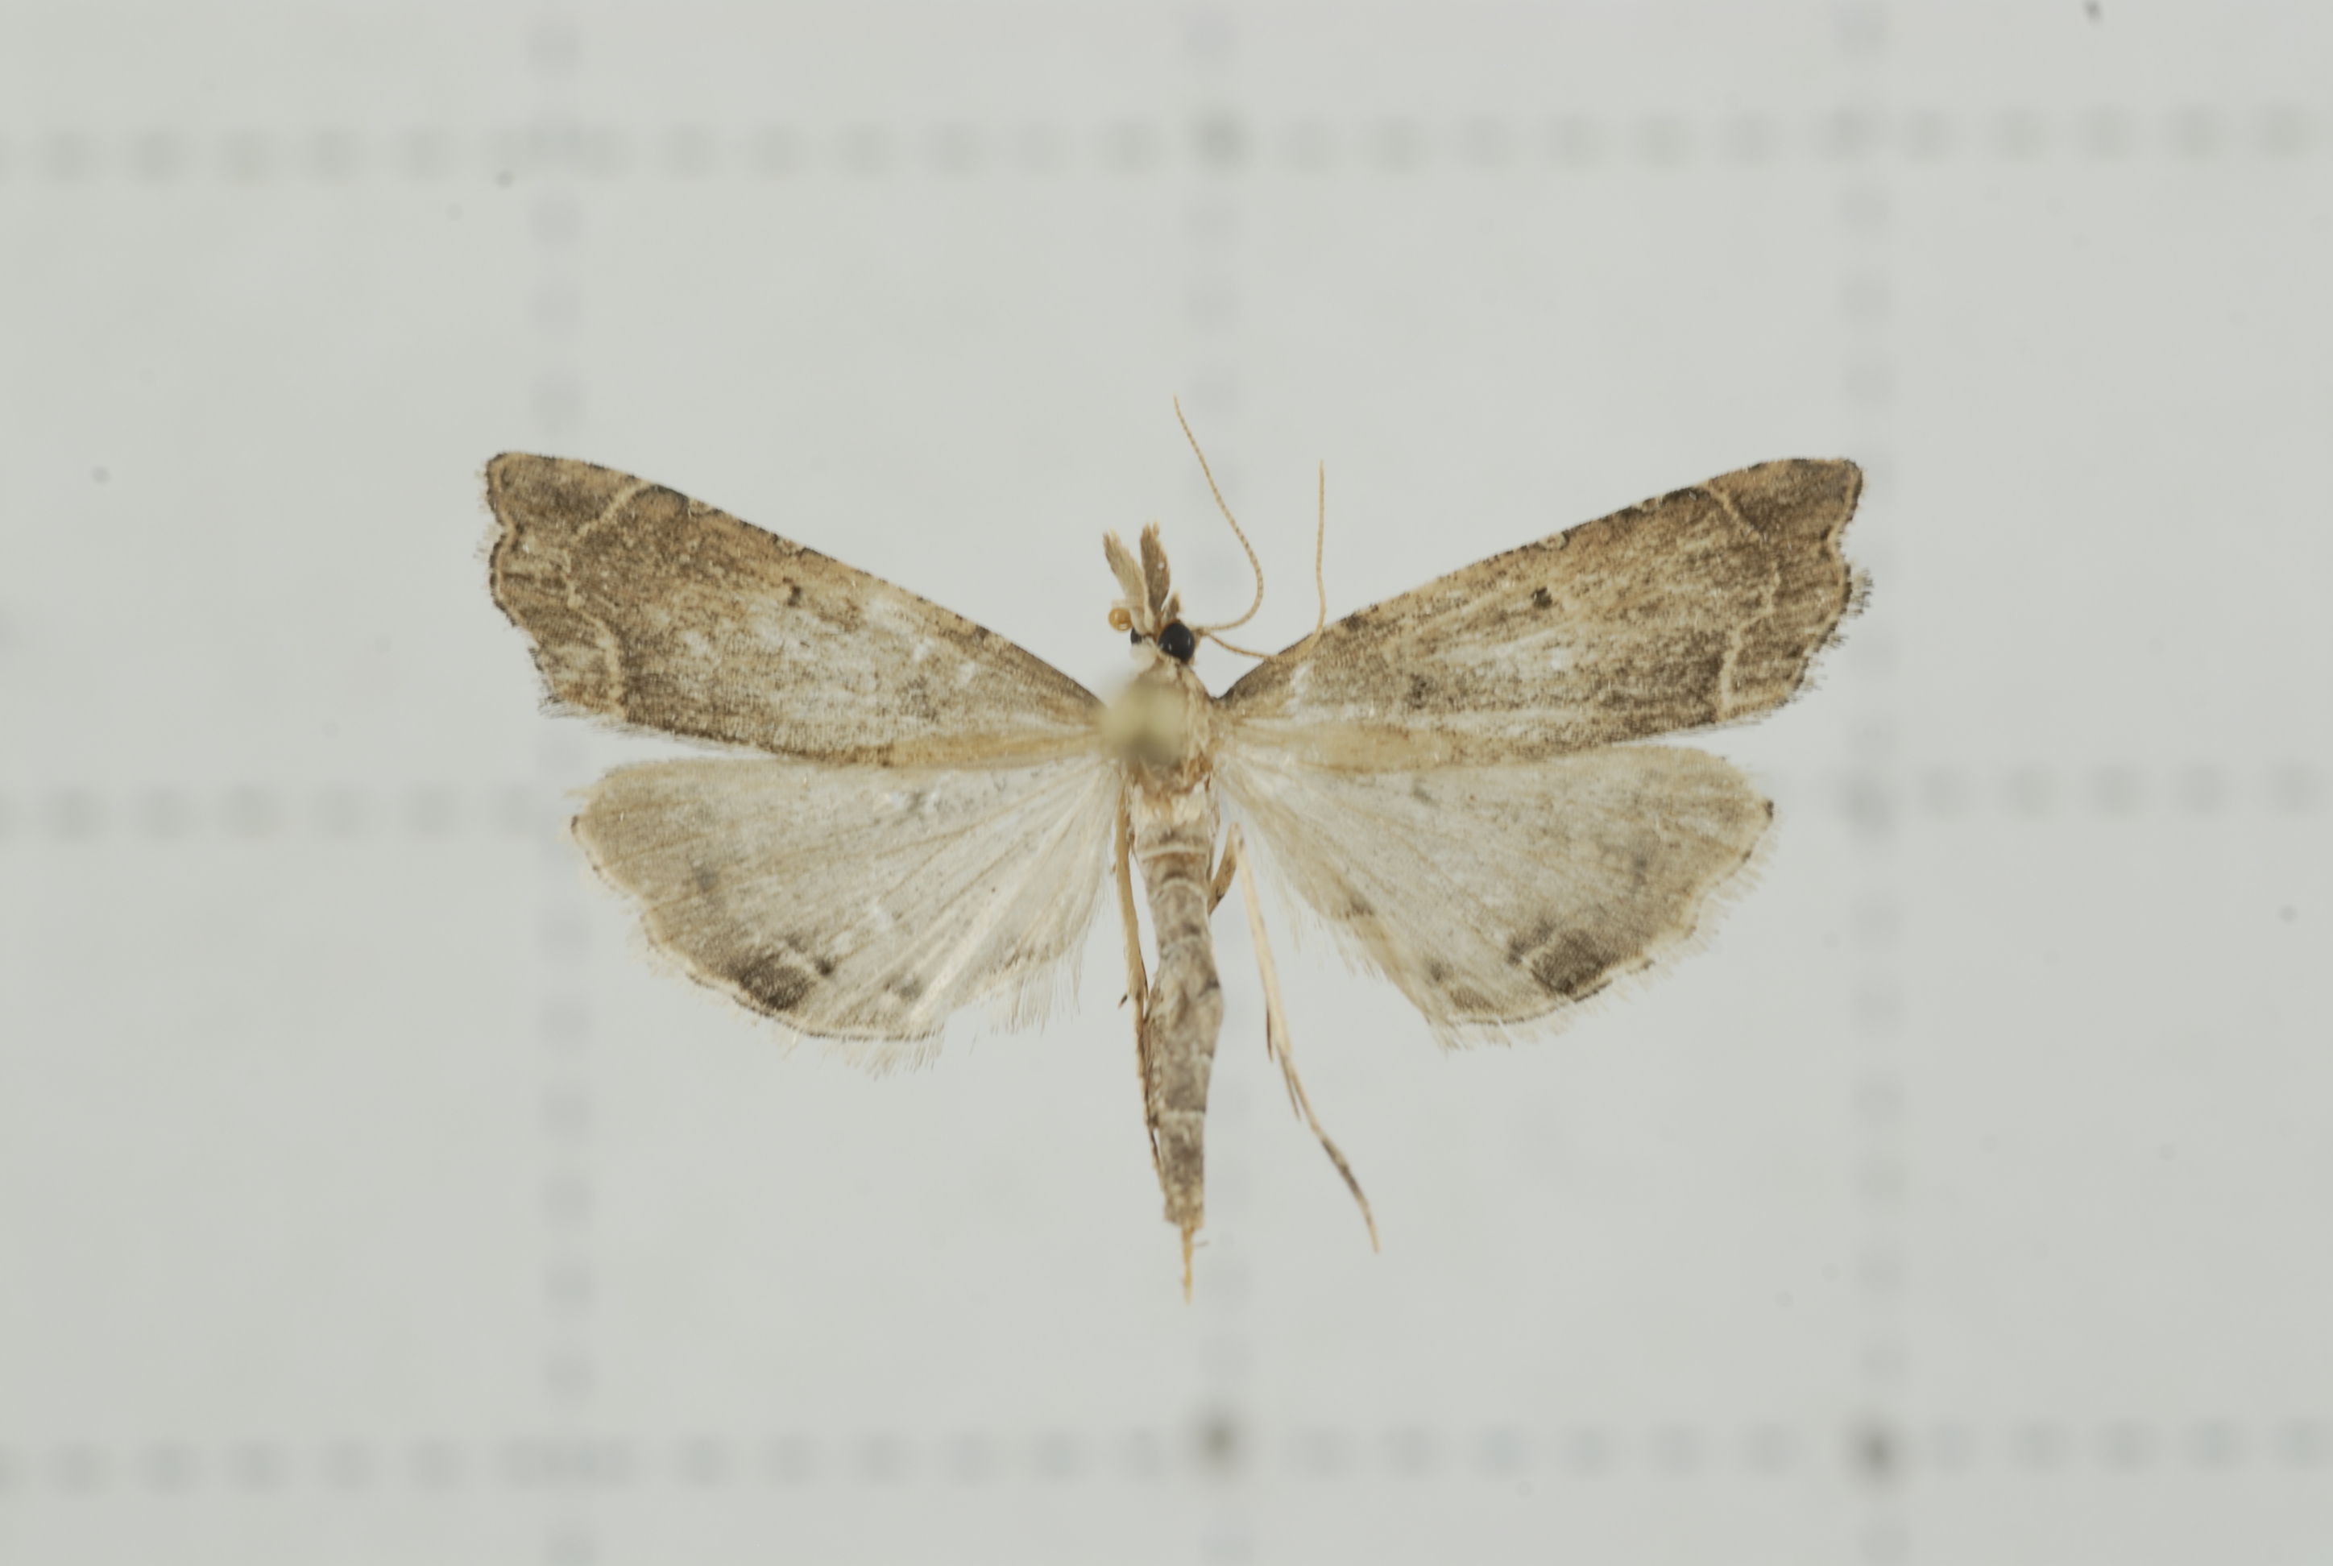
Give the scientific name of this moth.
Diplopseustis perieresalis
